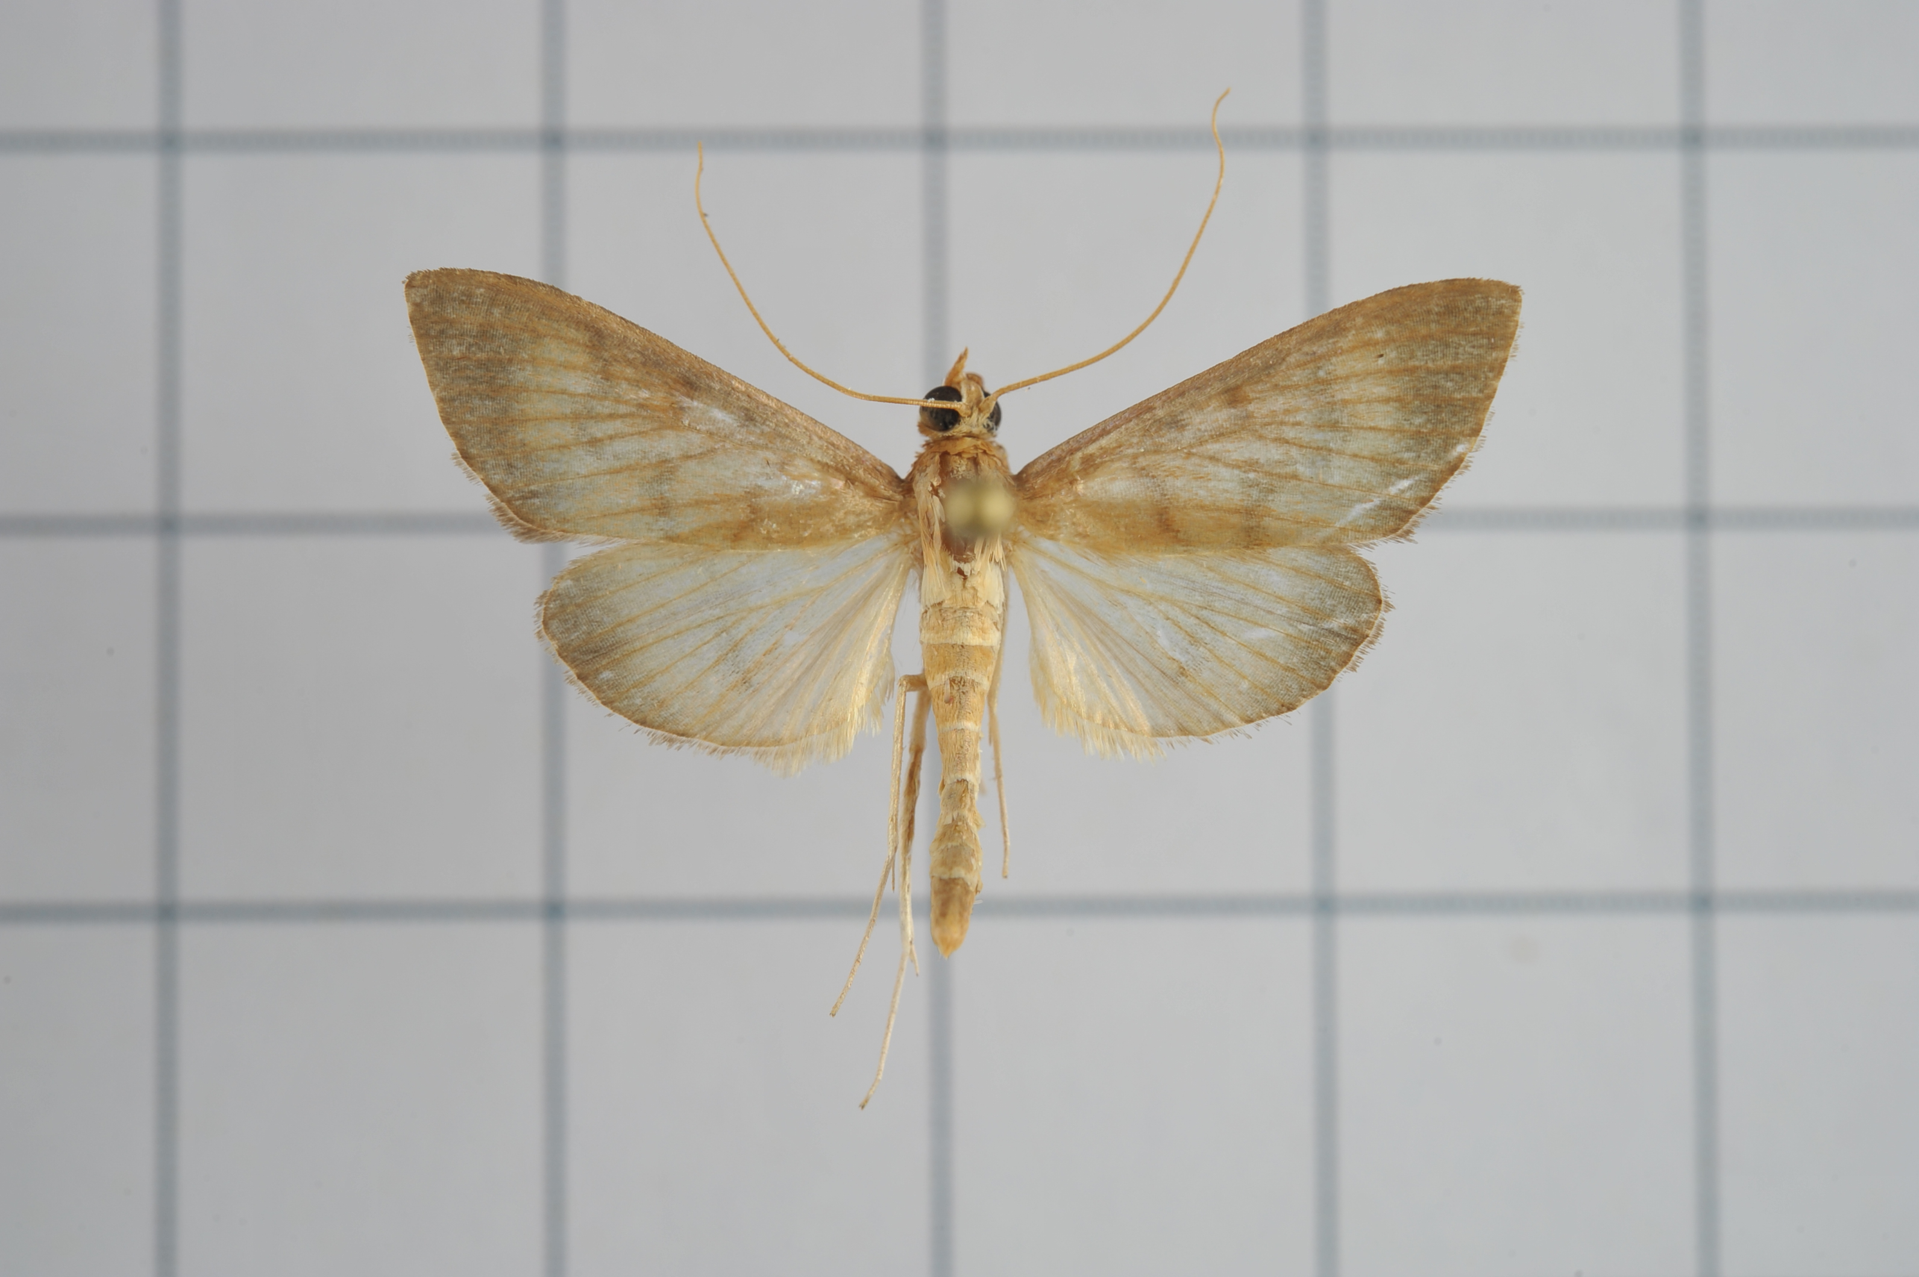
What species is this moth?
Crypsiptya coclesalis
